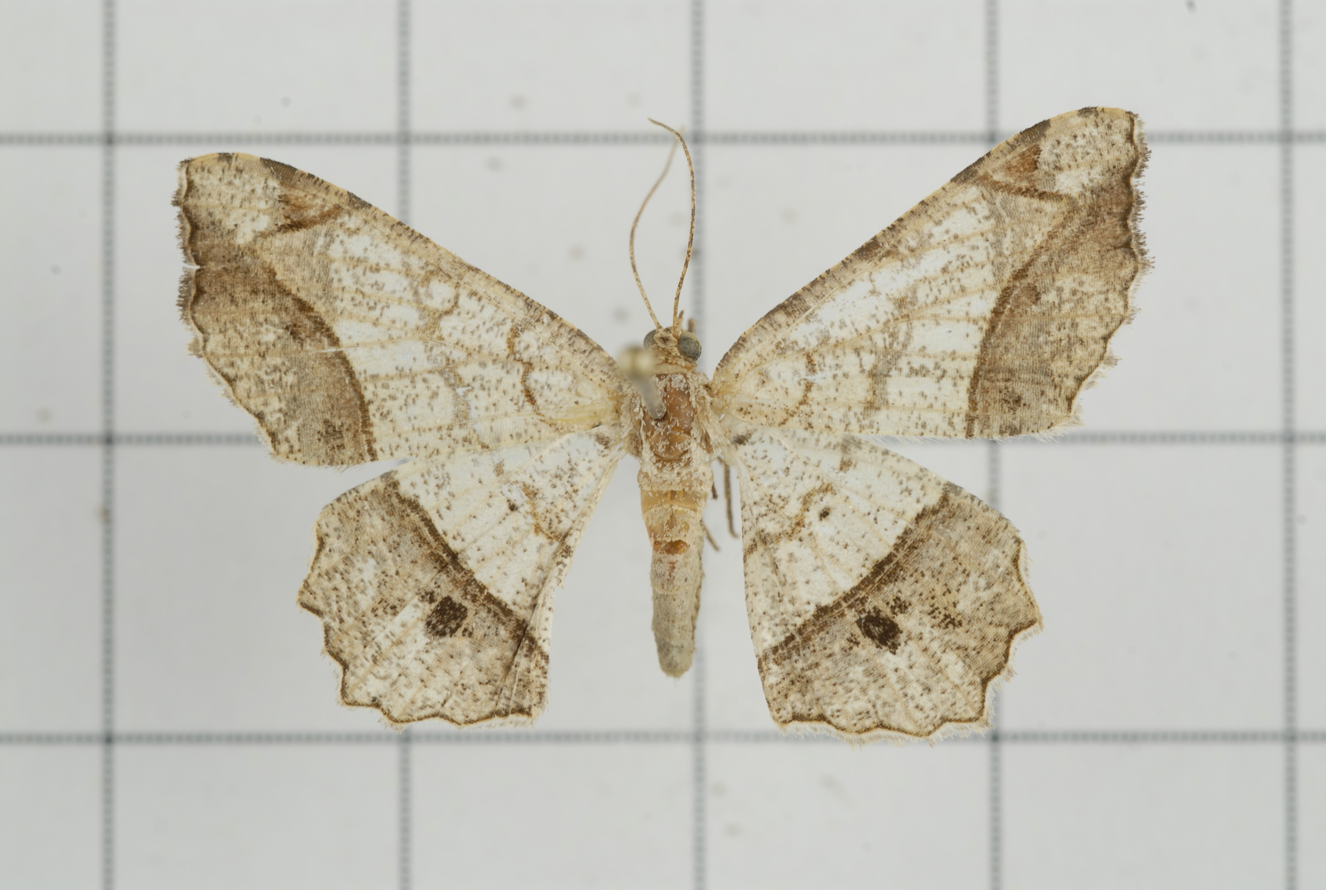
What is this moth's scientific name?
Chiasmia intermediaria
